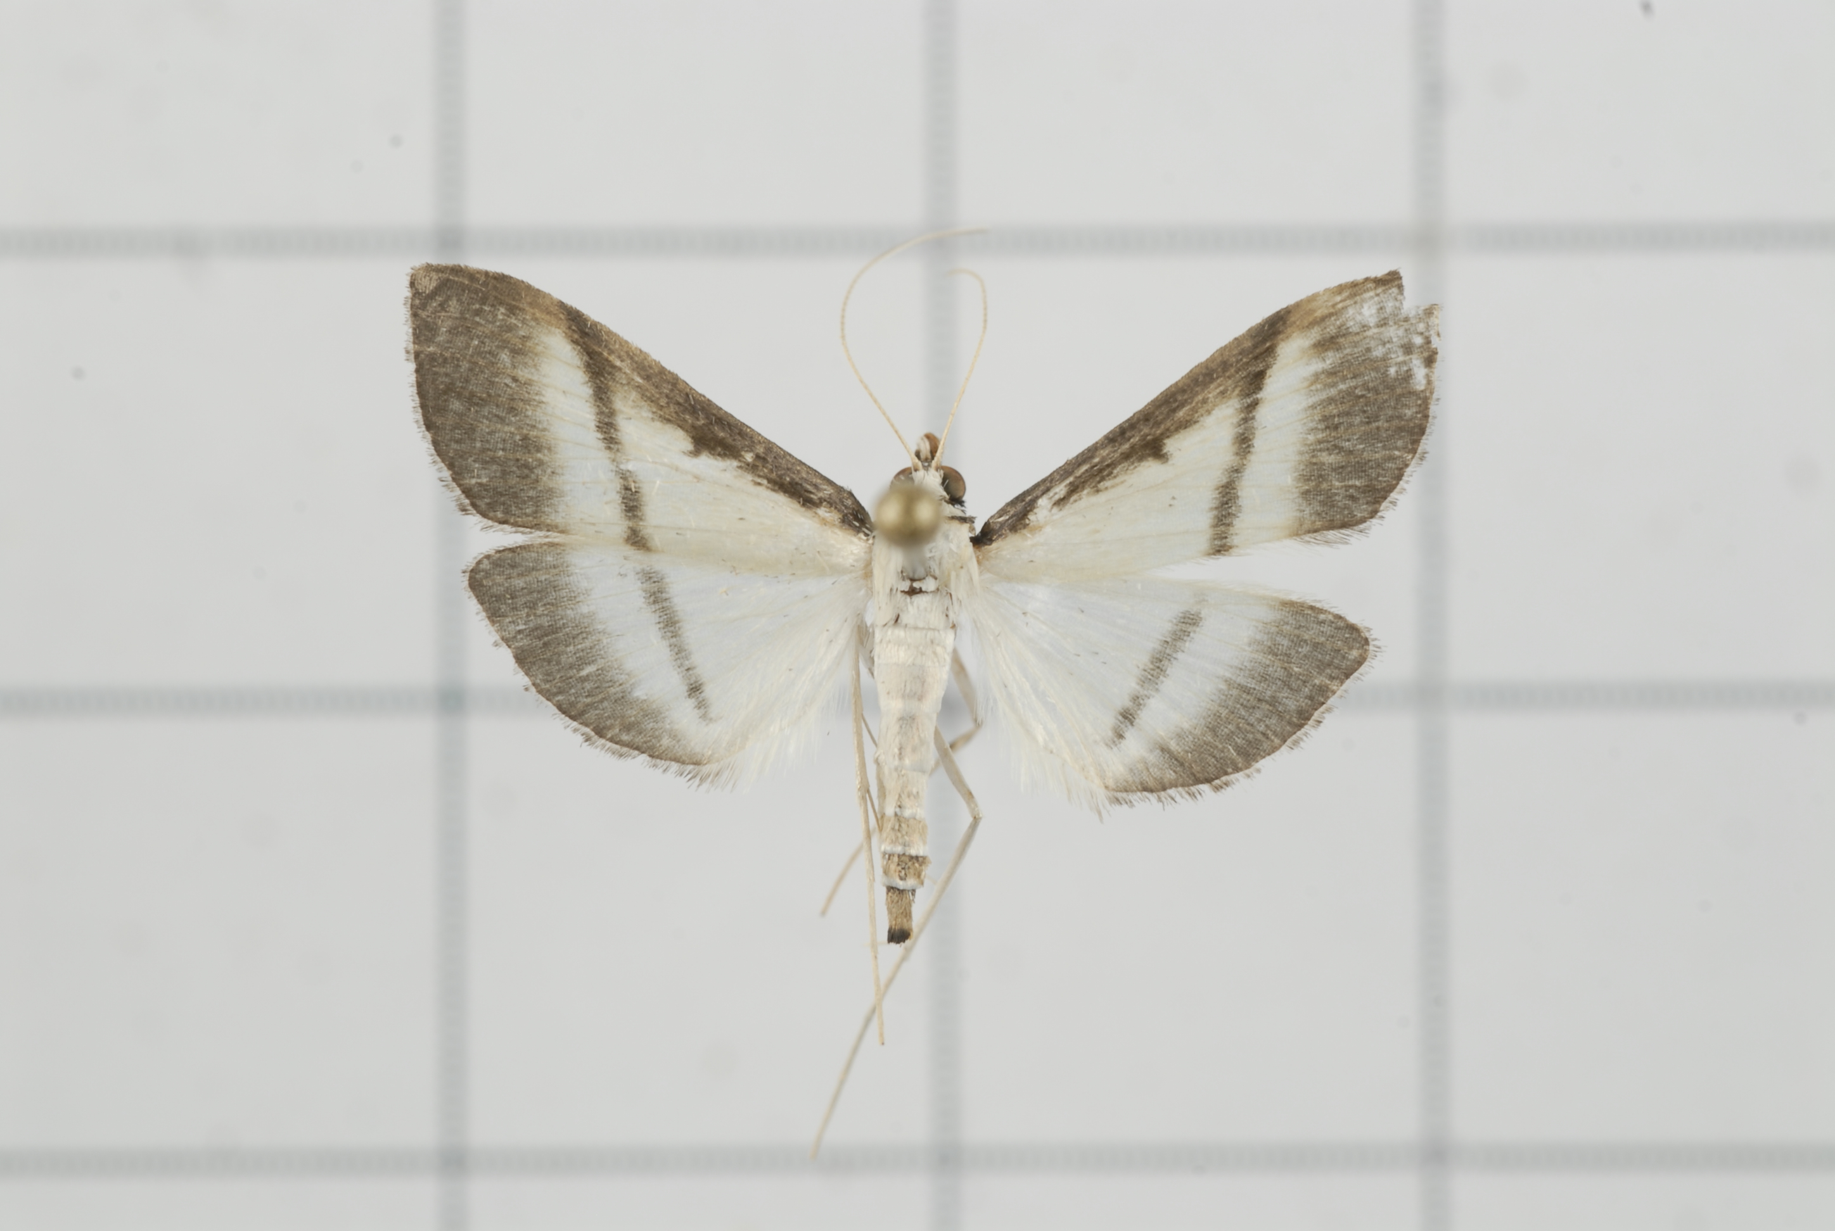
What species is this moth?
Bradina diagonalis
